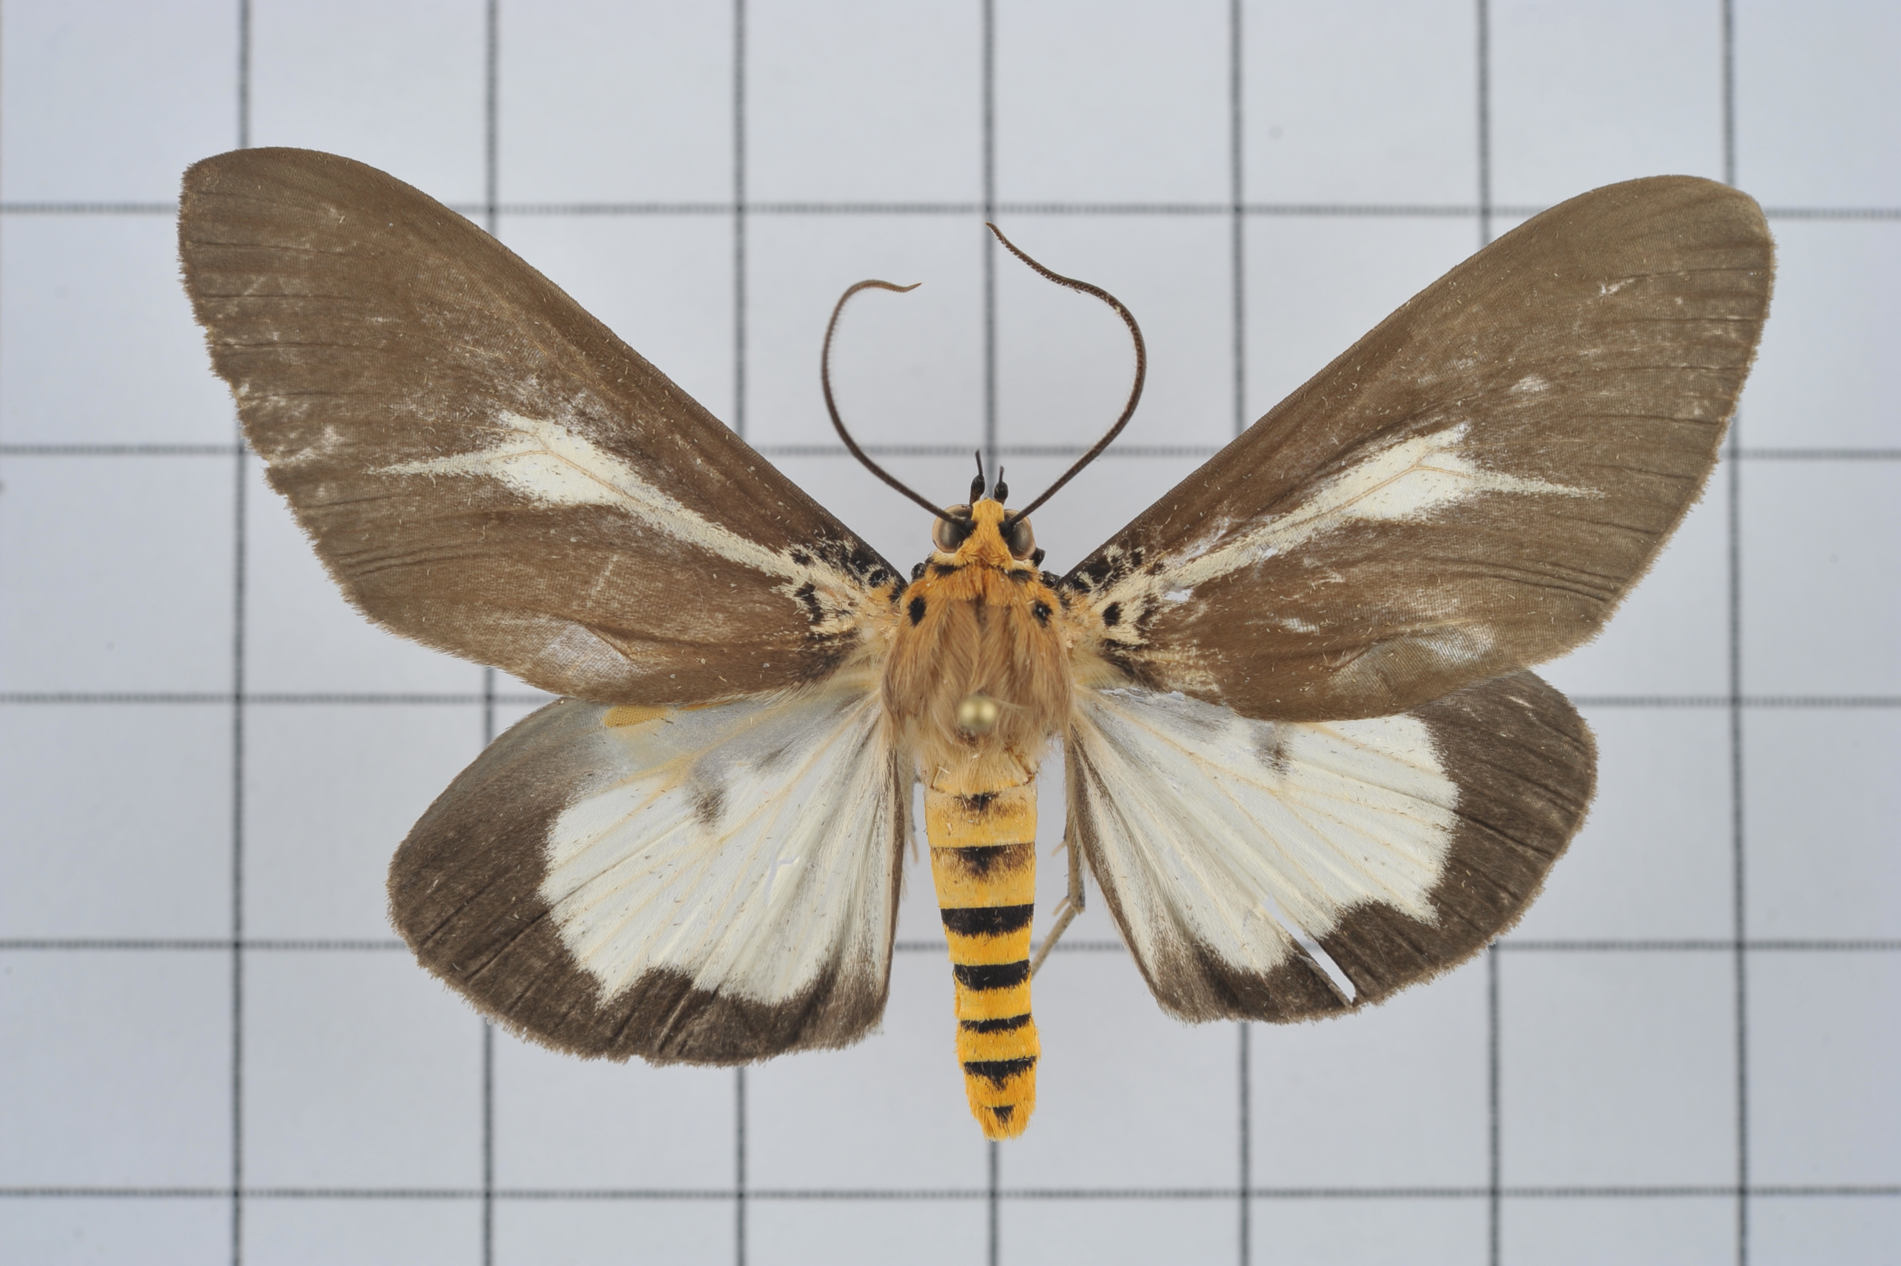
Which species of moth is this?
Asota heliconia zebrina
